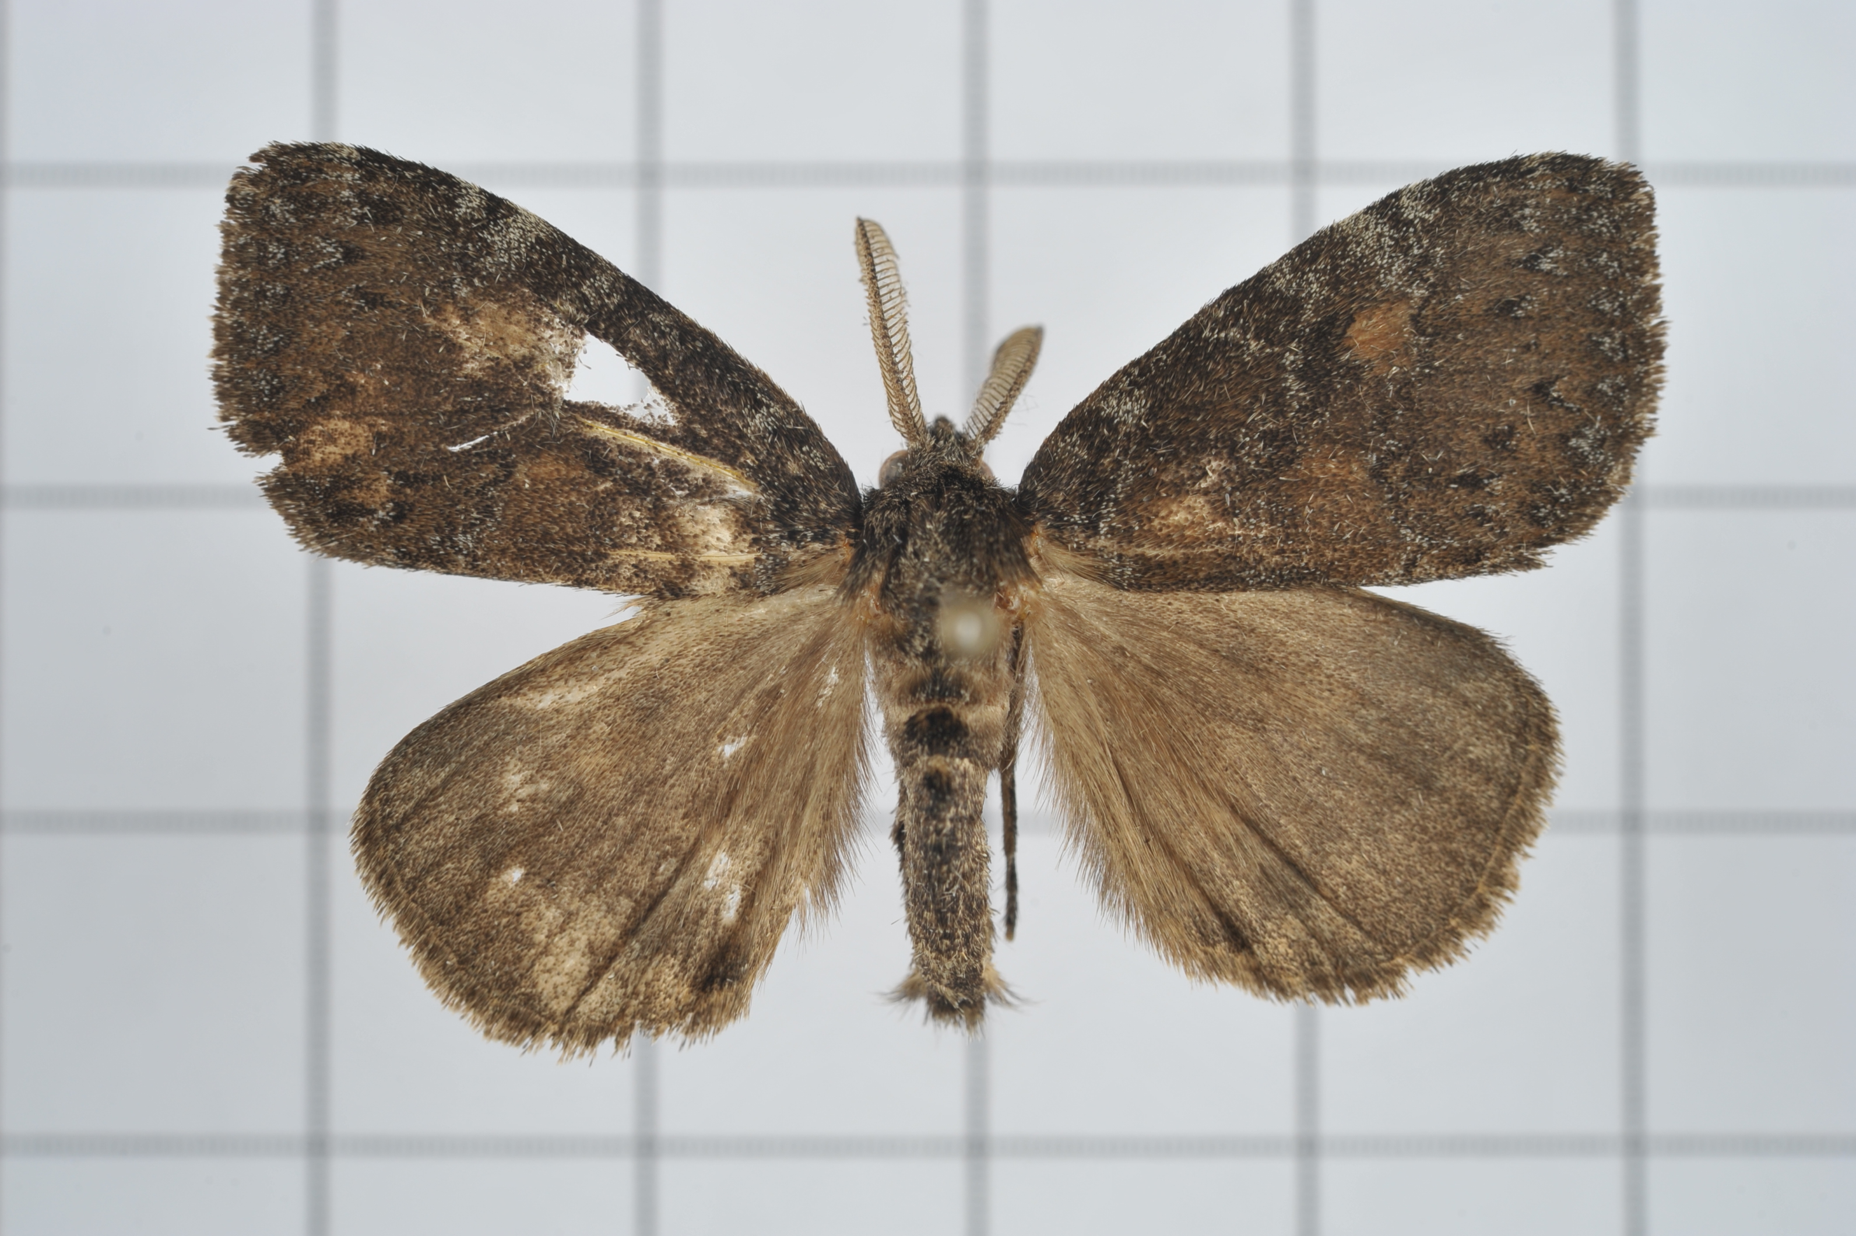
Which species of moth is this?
Ilema kosemponica
